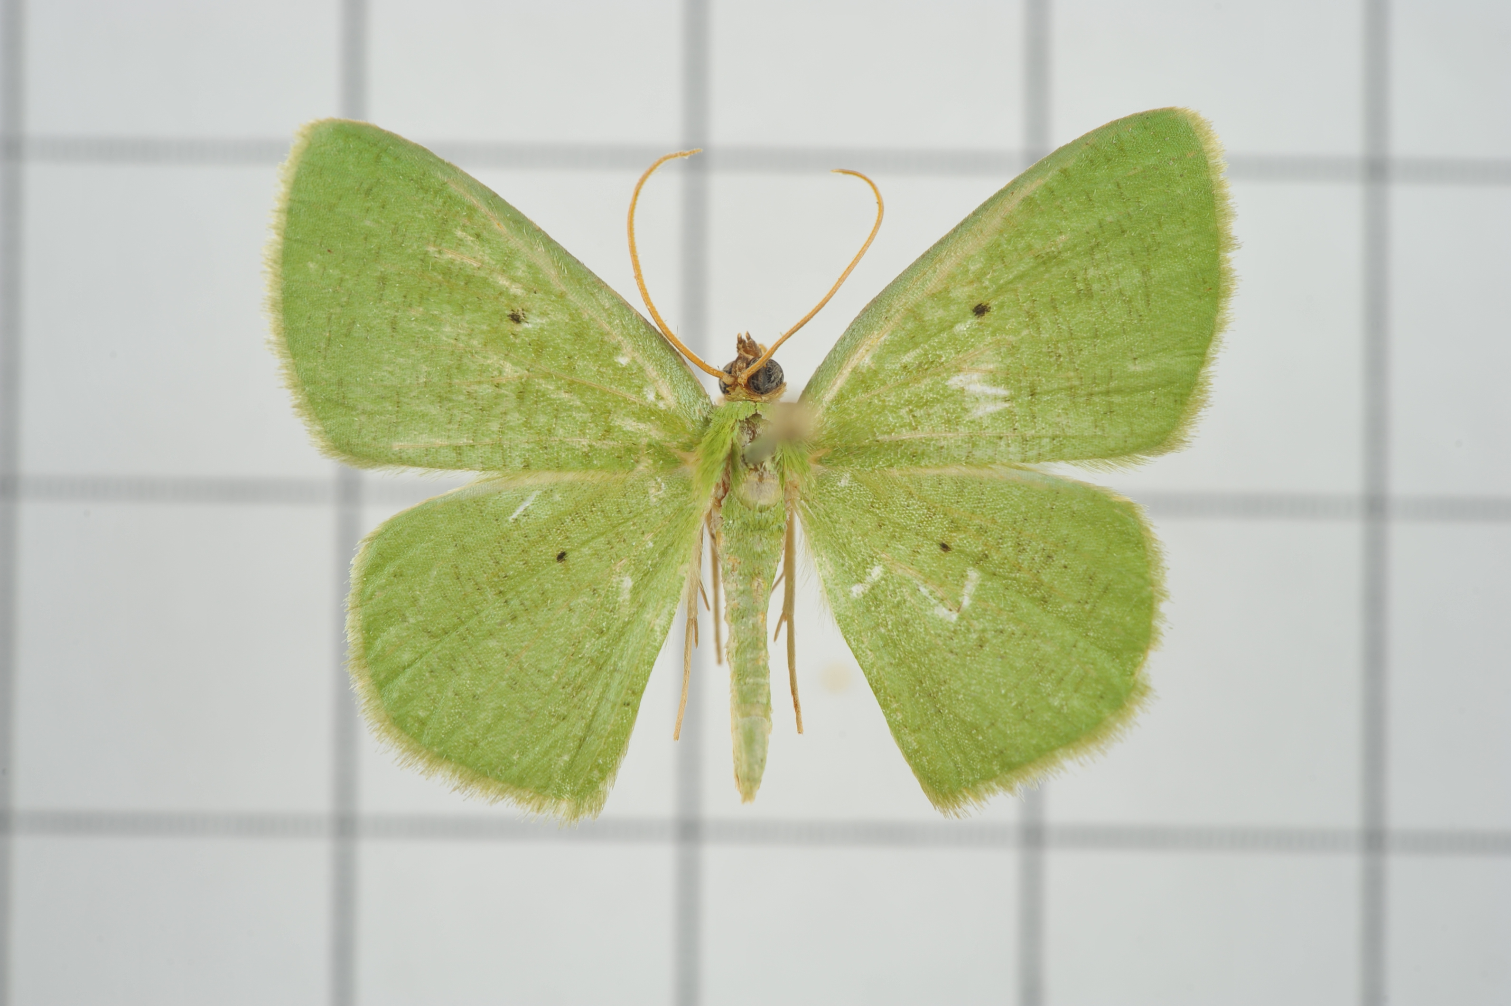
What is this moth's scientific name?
Aplochlora vivilaca
